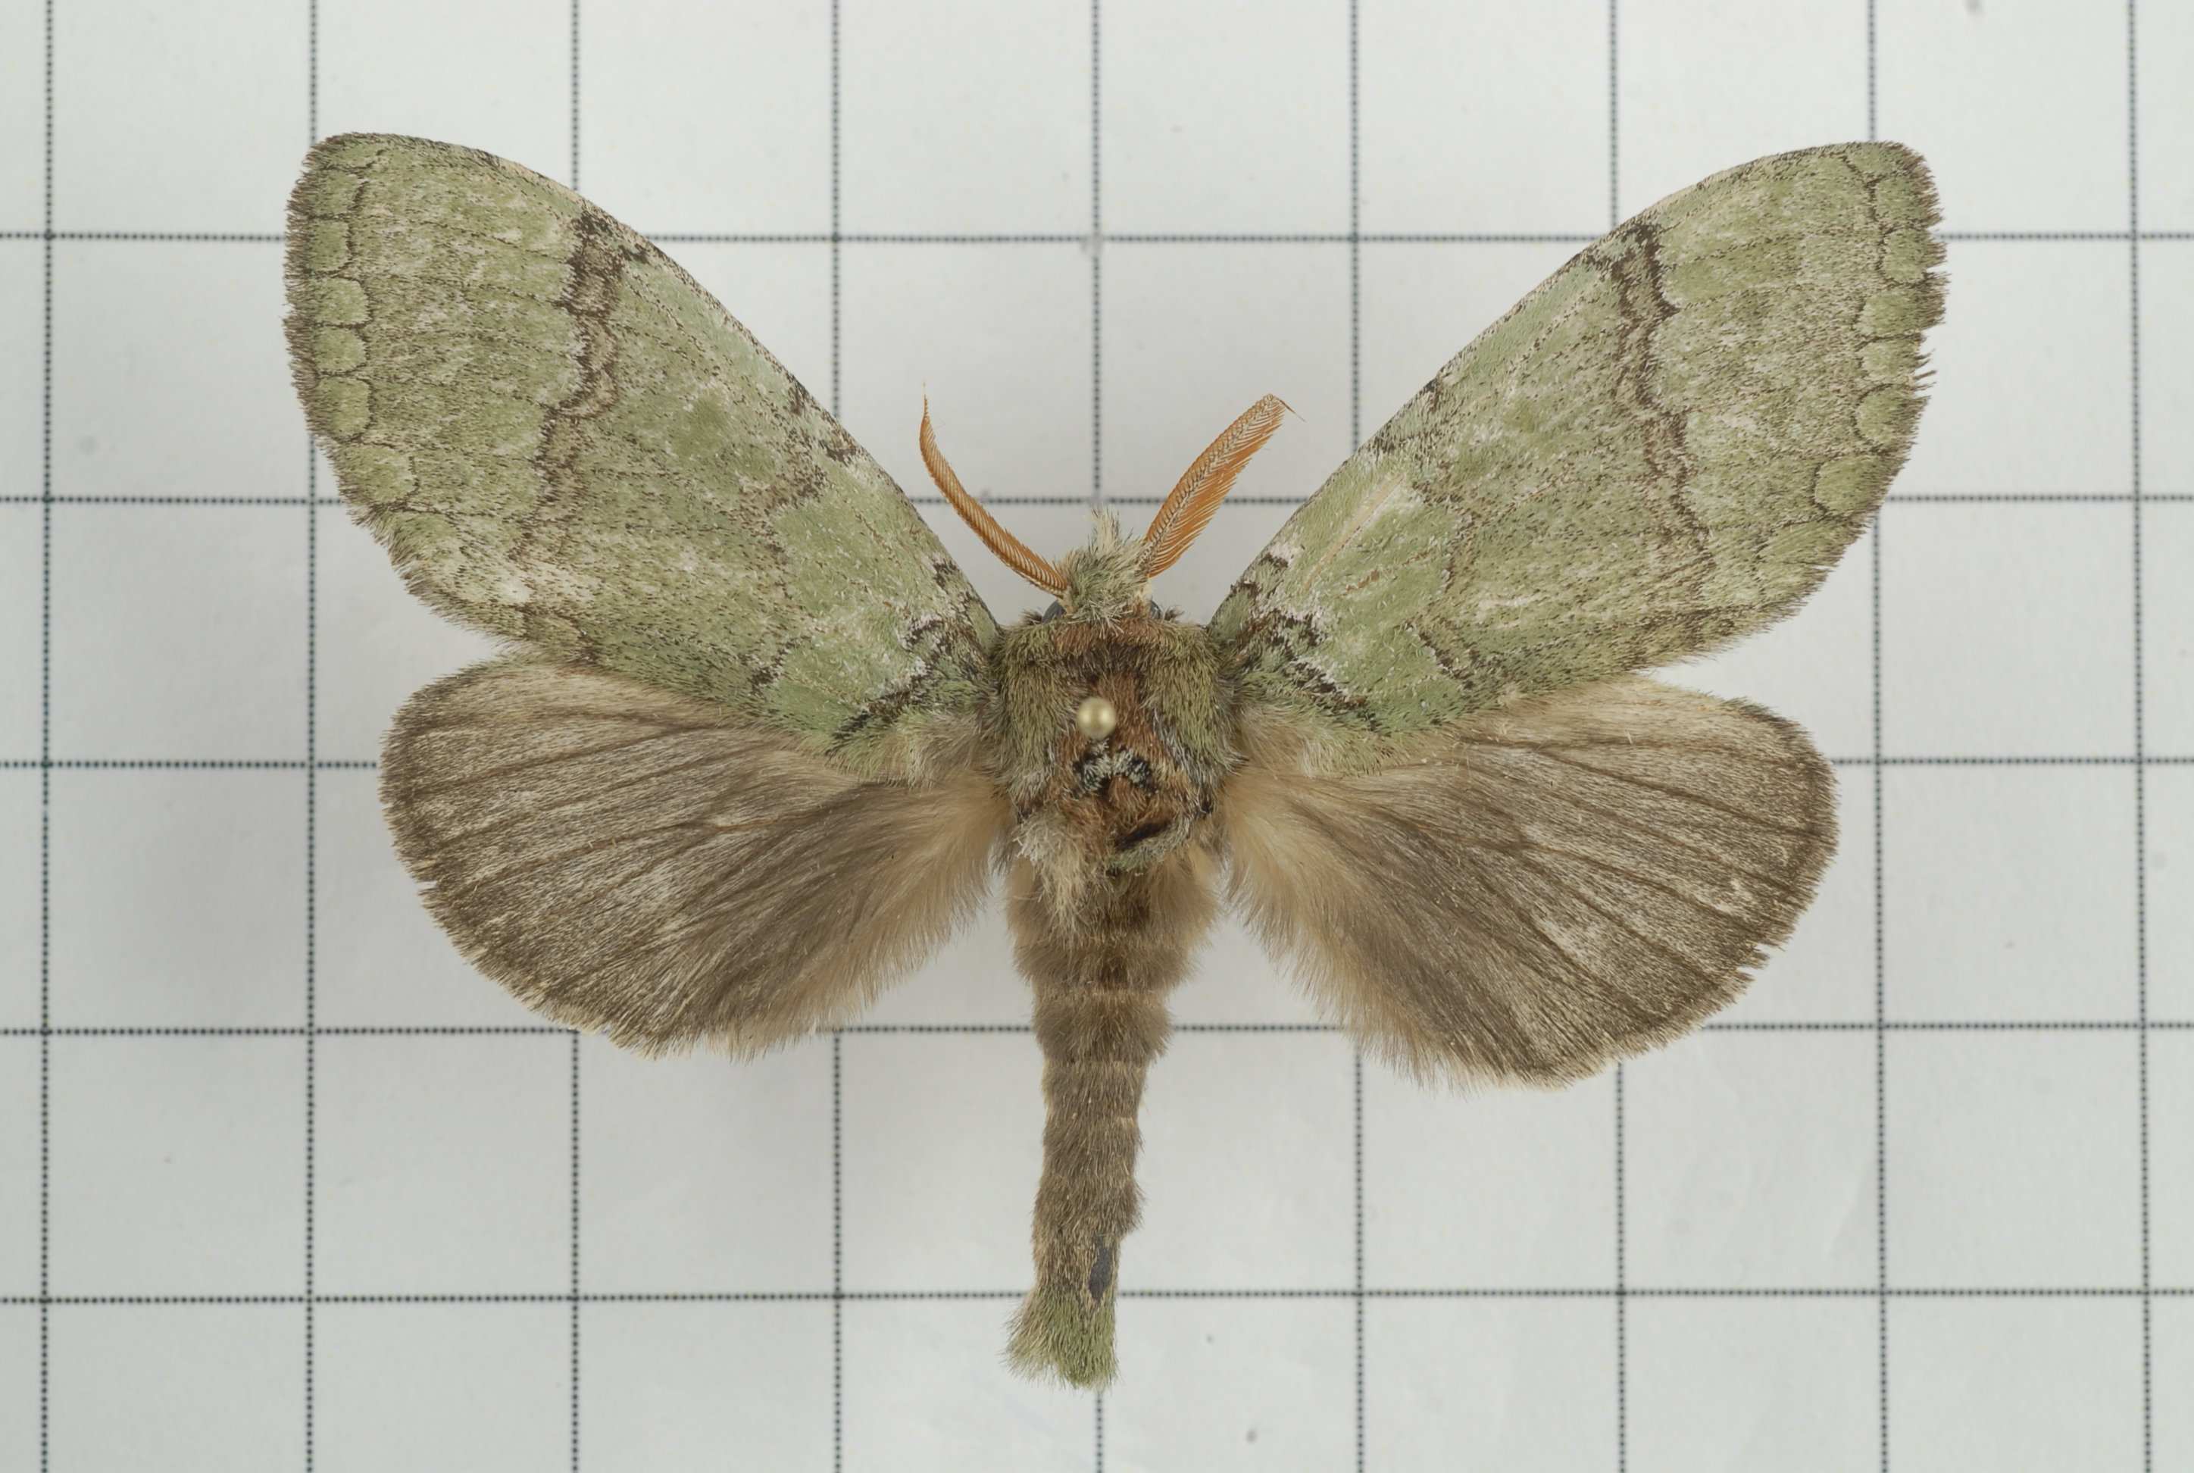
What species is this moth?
Netria multispinae multispinae
